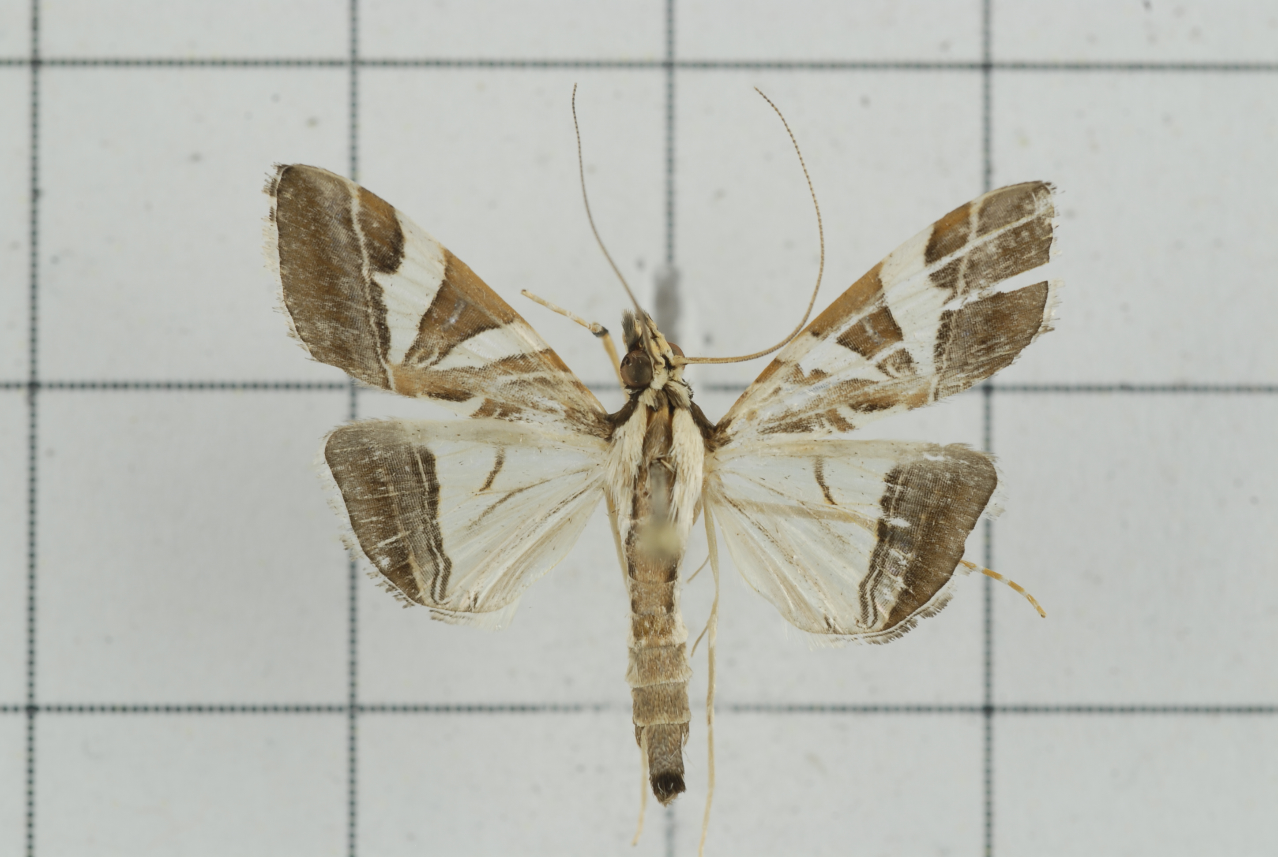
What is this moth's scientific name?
Agrioglypta itysalis
